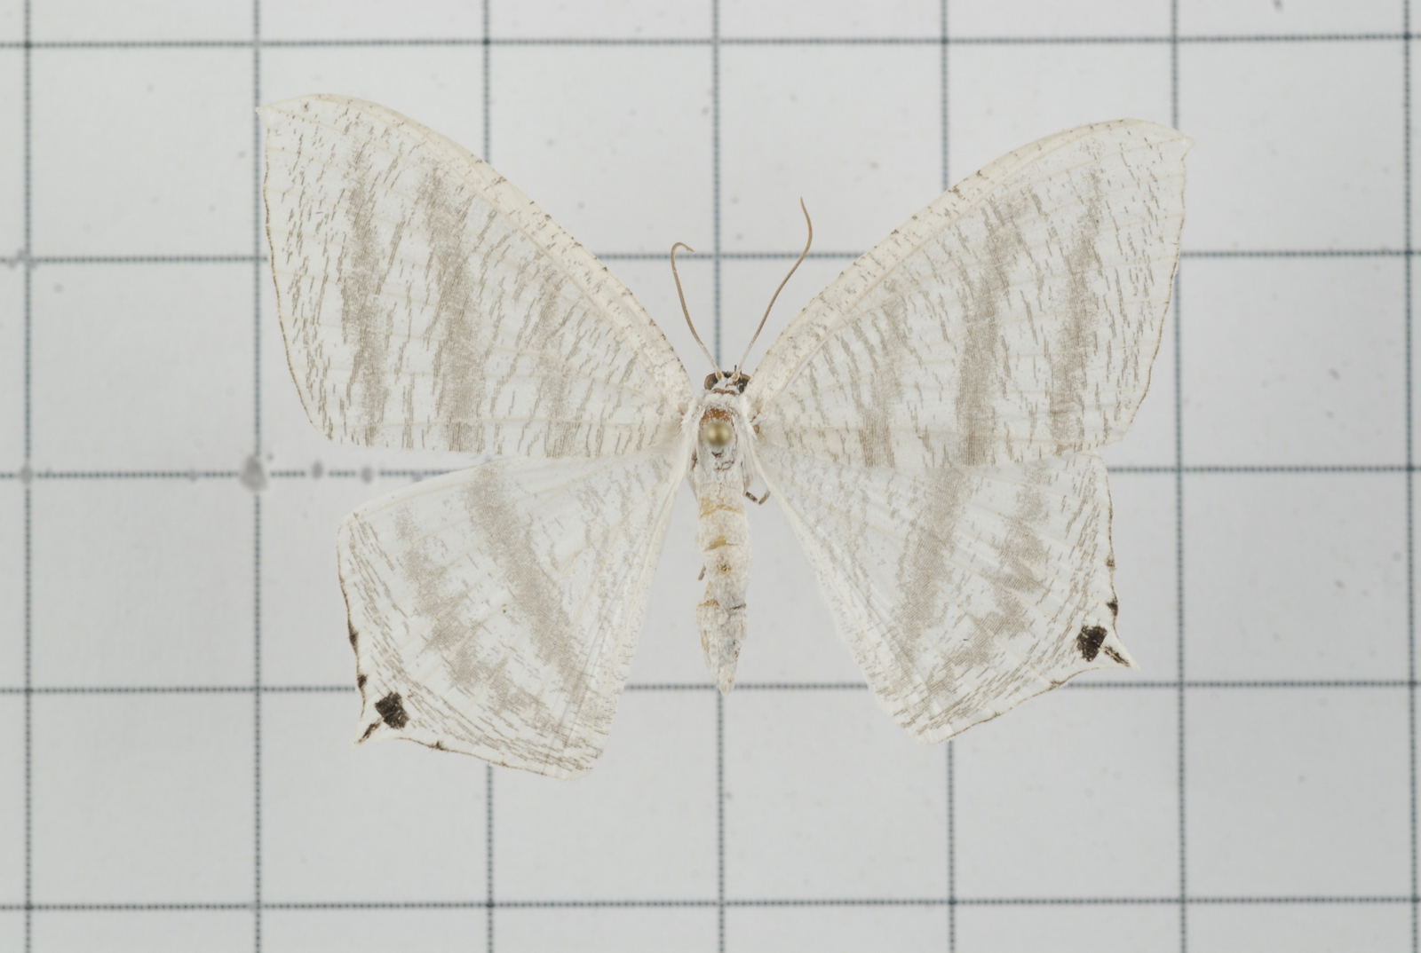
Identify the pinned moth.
Micronia aculeata
